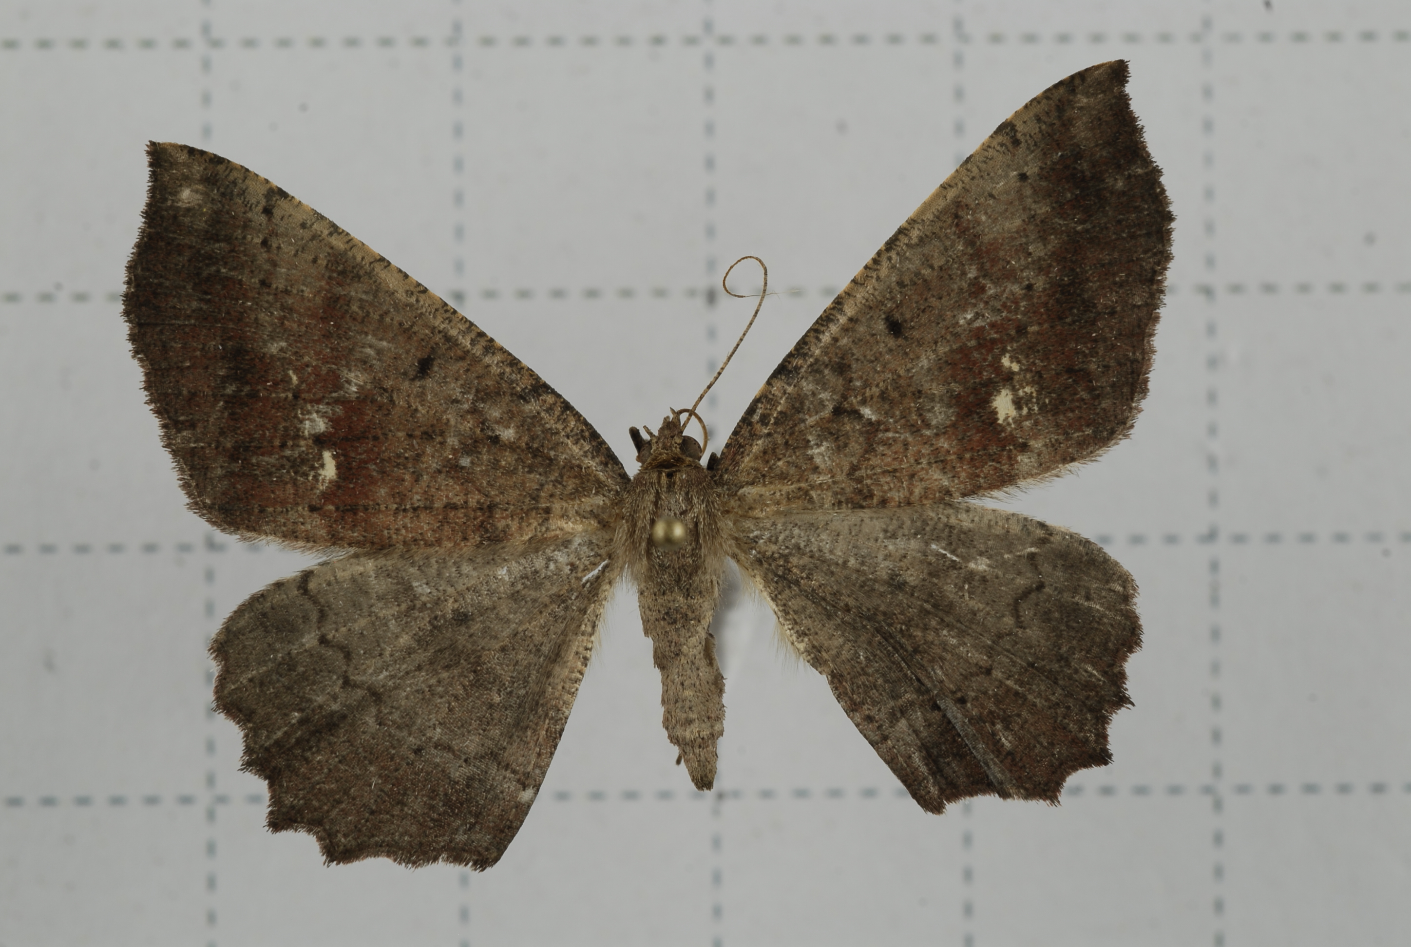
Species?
Xerodes contiguaria
